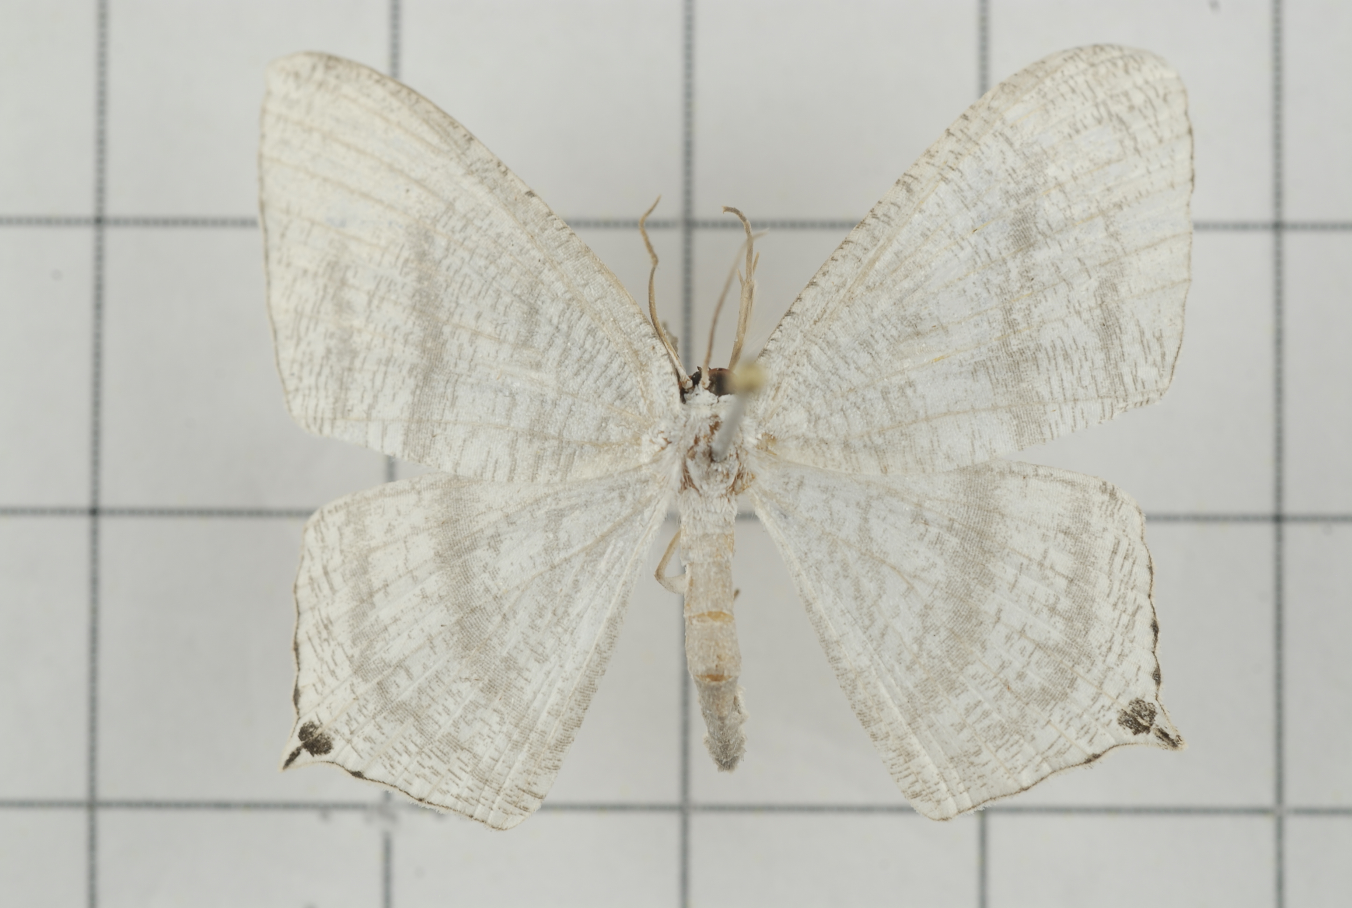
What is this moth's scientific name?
Micronia aculeata
